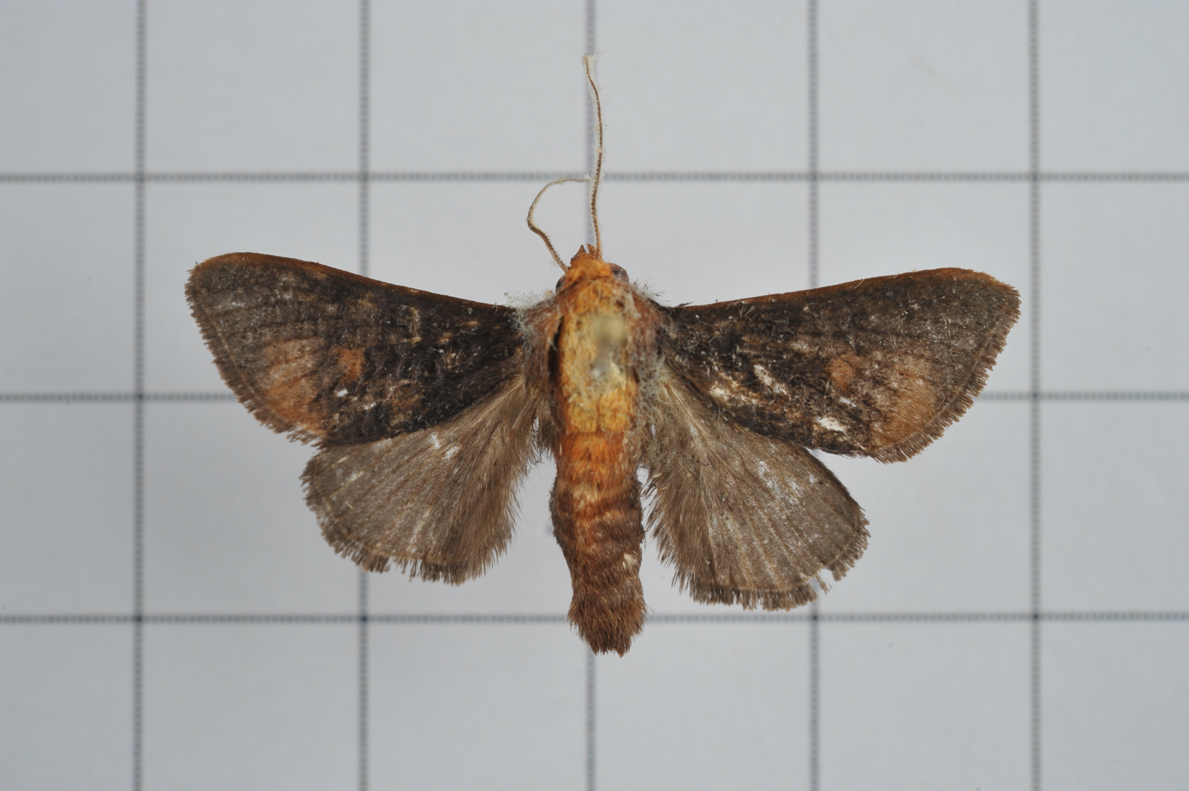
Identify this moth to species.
Iraga rugosa
